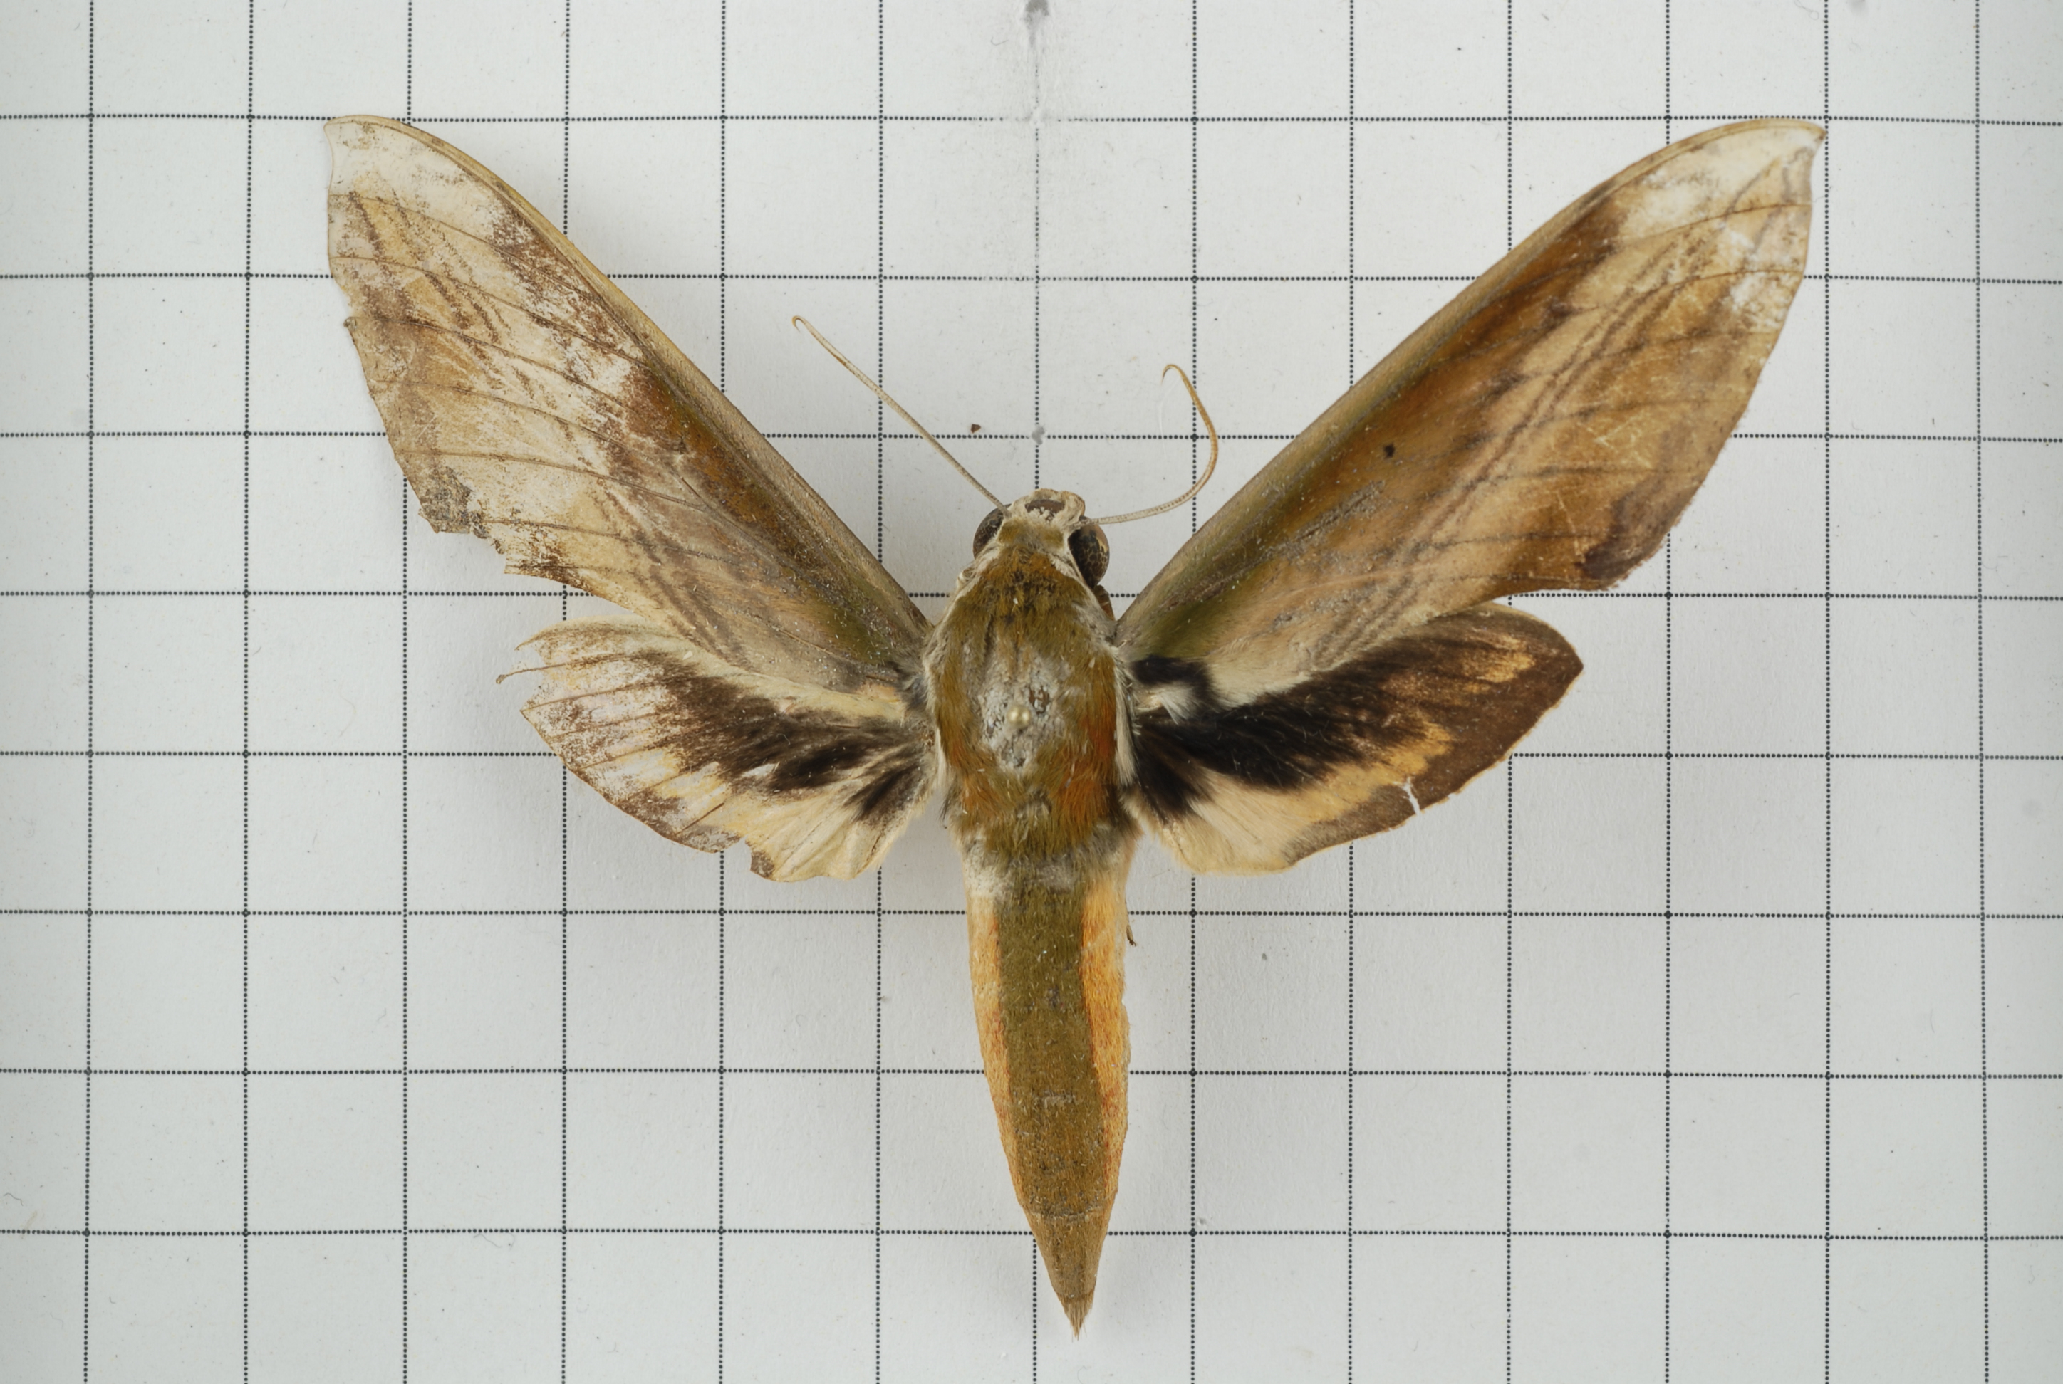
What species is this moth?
Theretra nessus nessus
